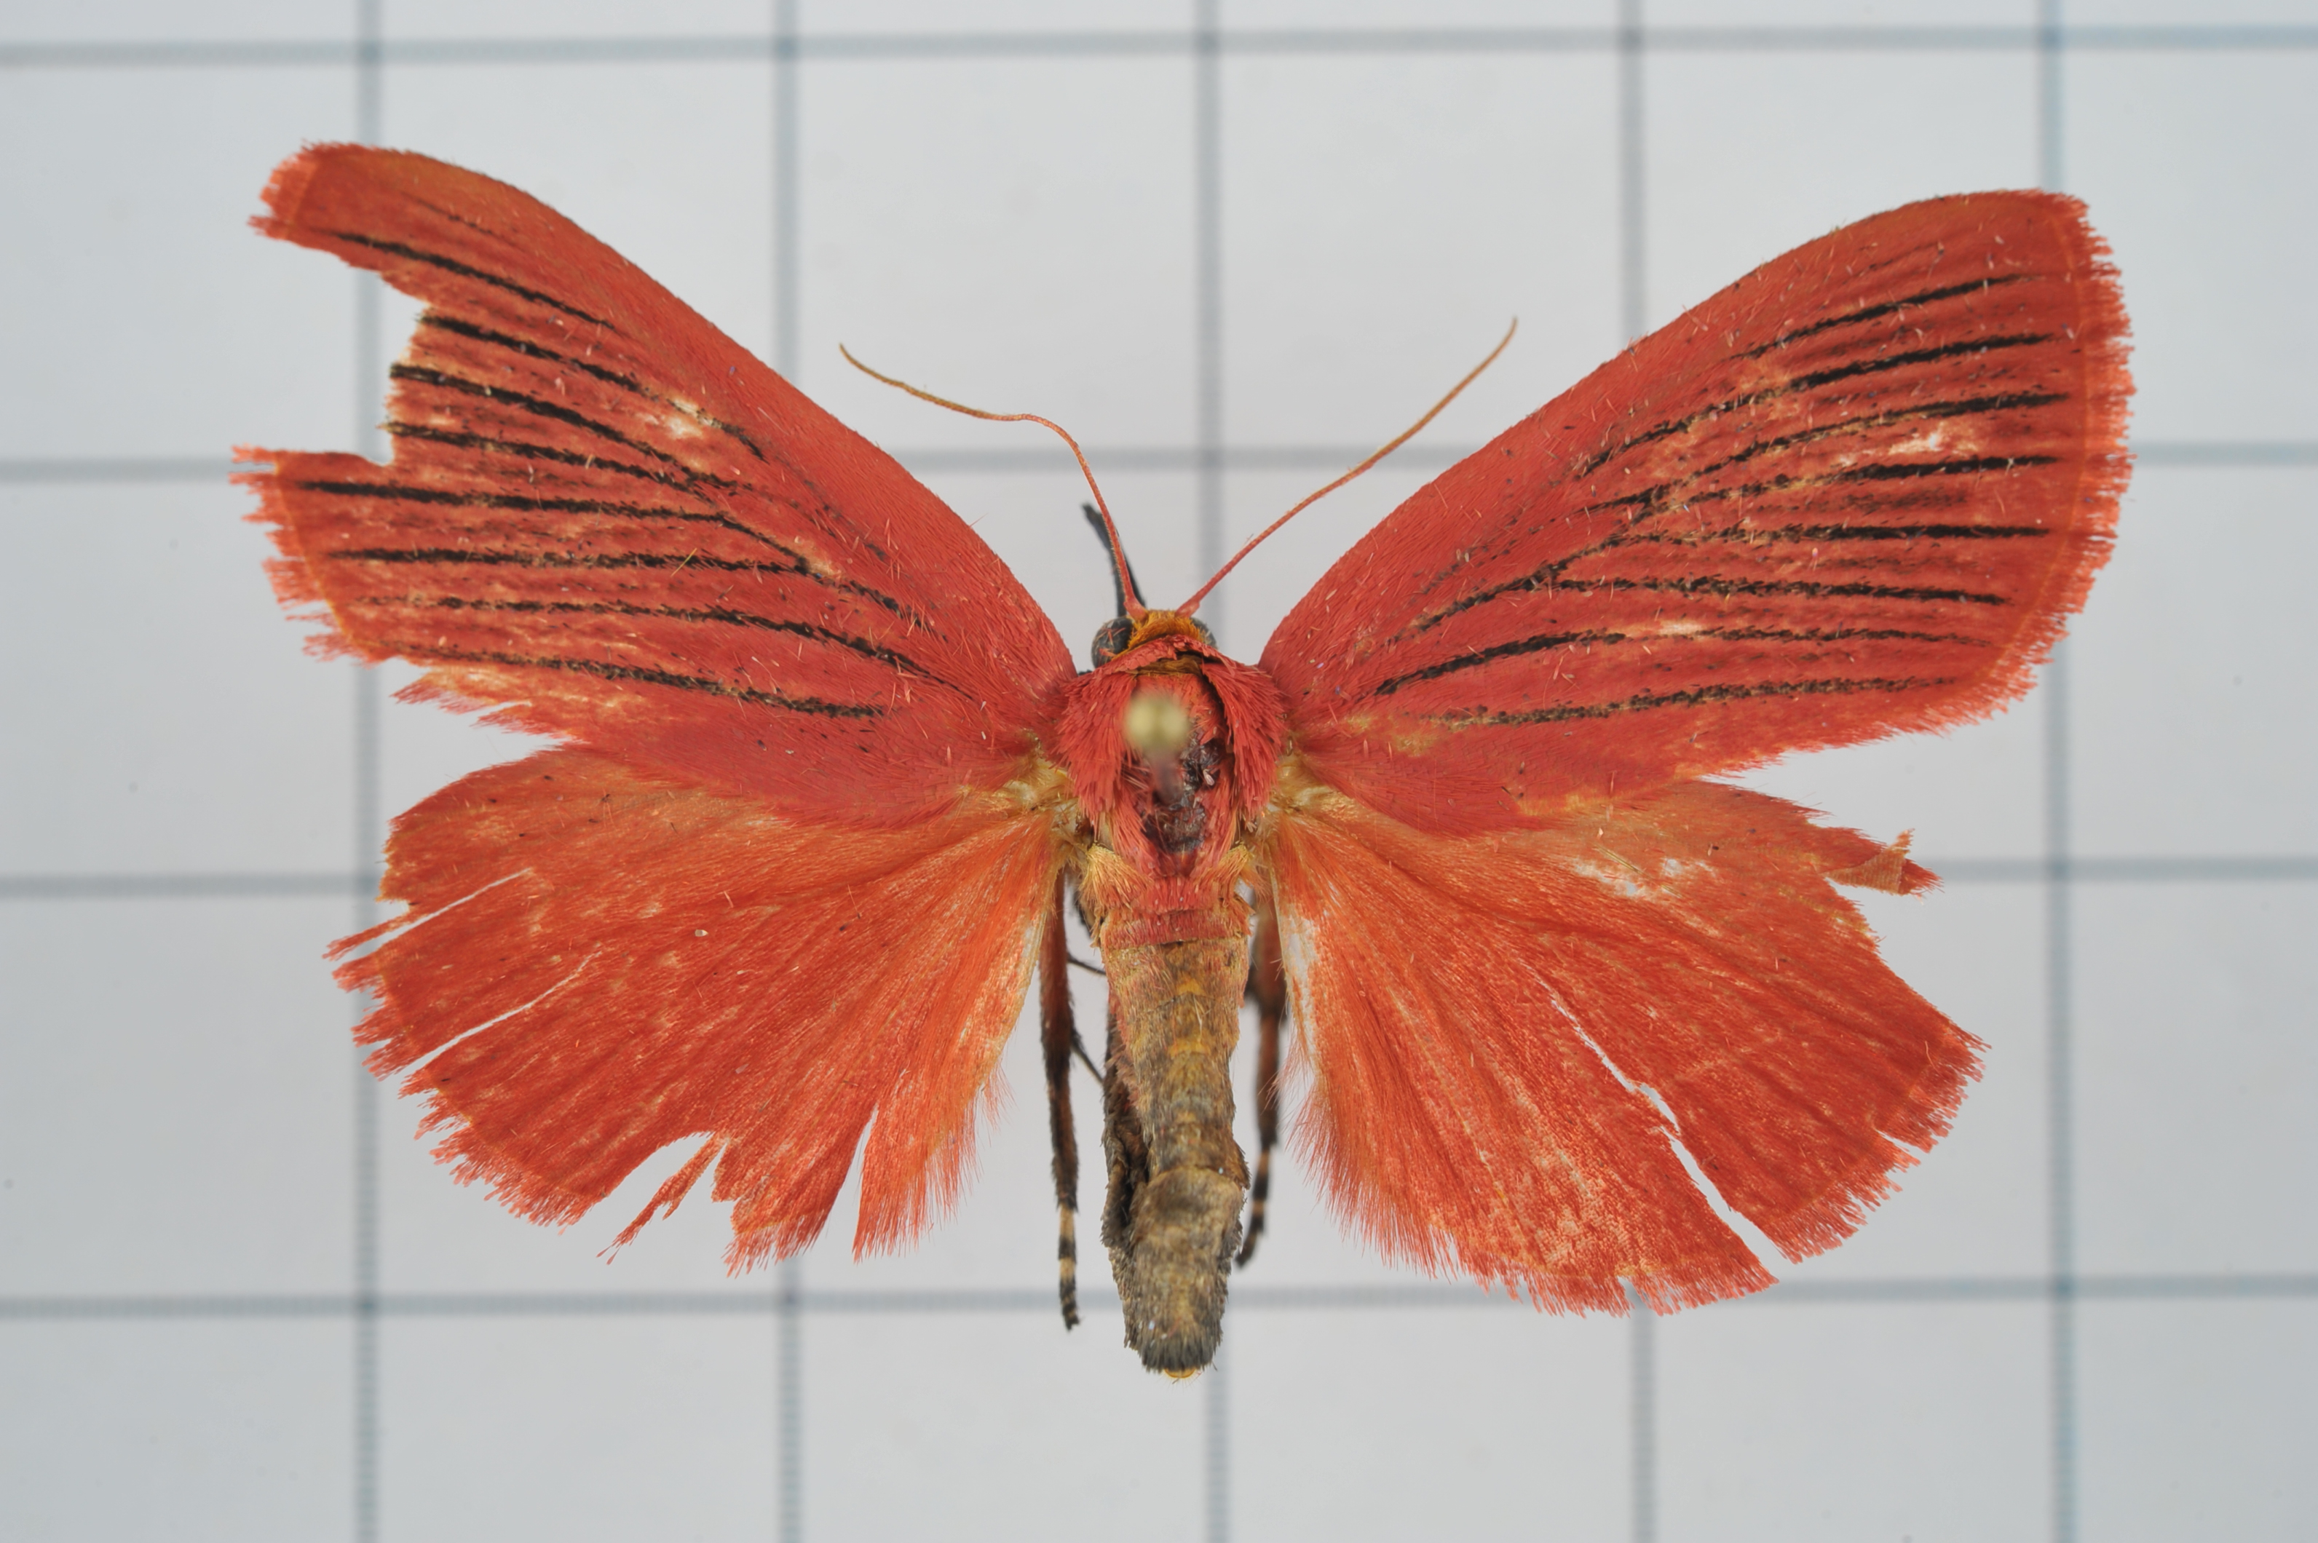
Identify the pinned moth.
Arctioblepsis rubida
